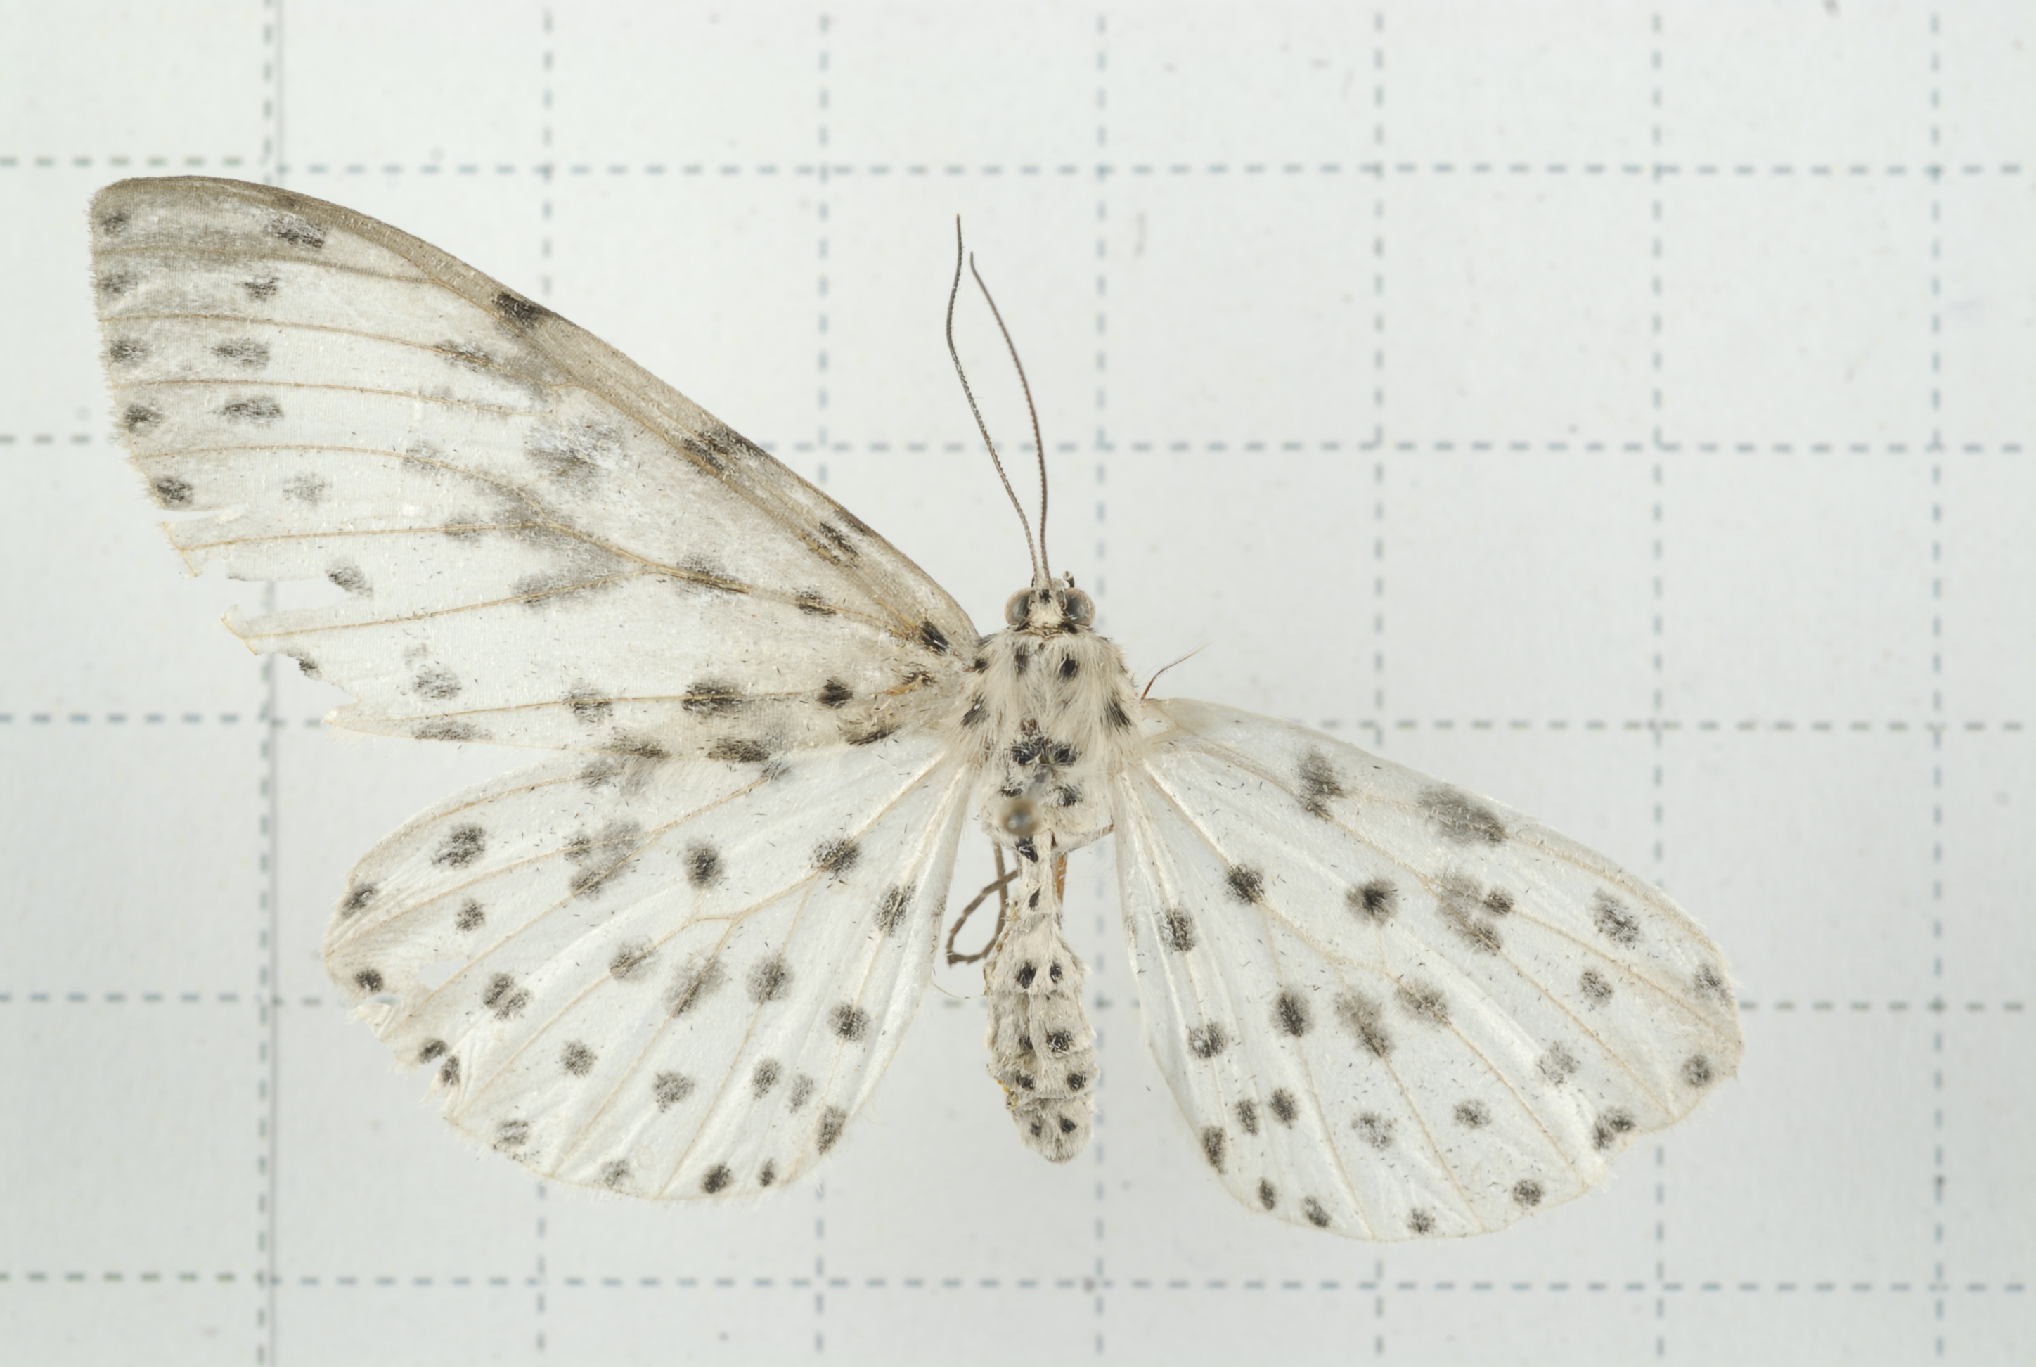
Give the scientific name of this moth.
Antipercnia cordiforma
